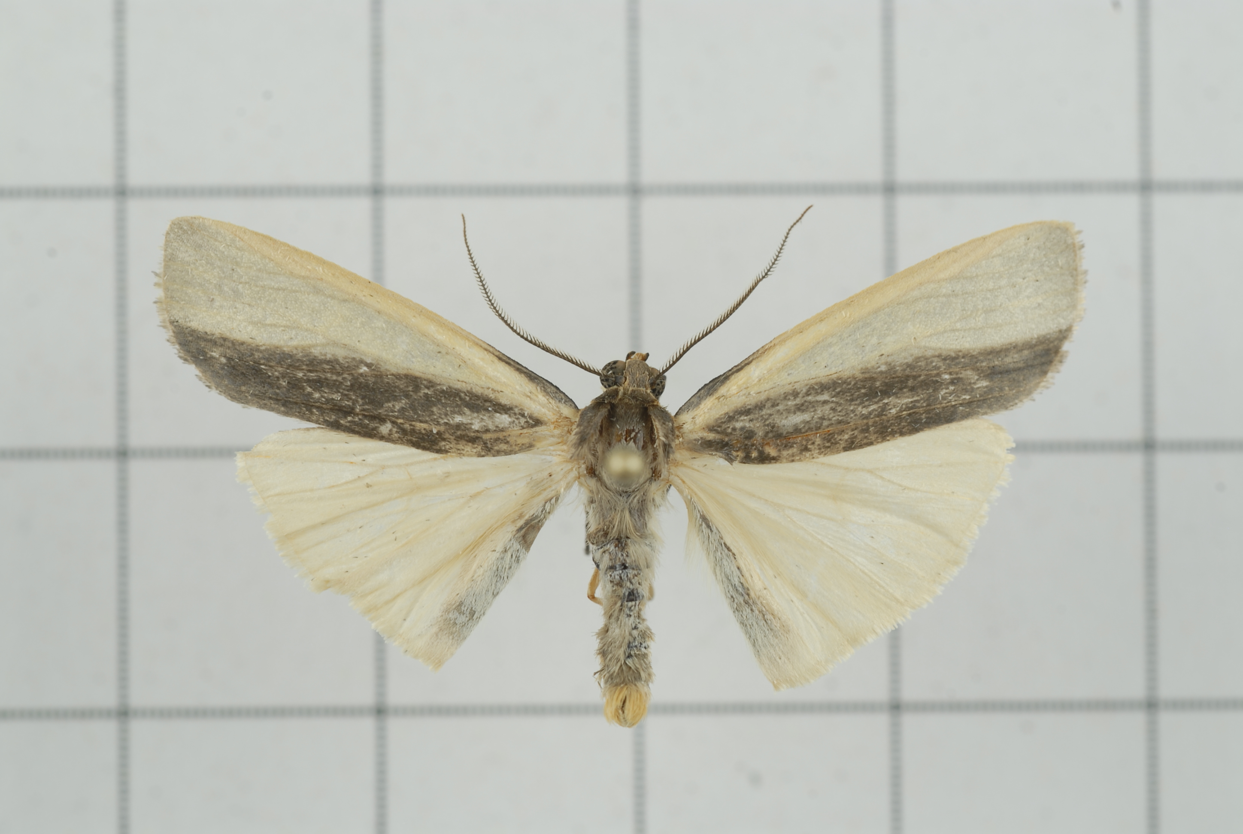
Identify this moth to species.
Hesudra divisa
